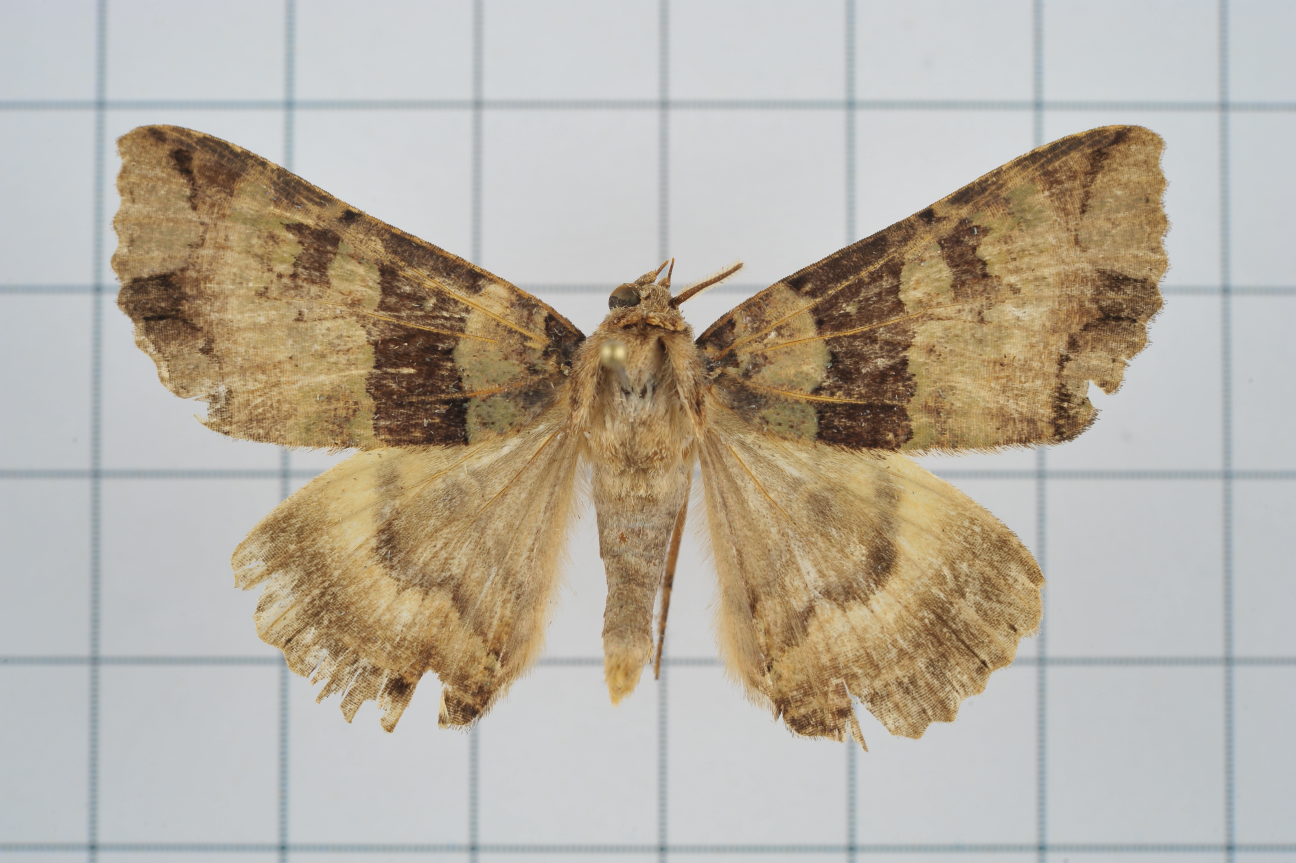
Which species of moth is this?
Hypersypnoides quadrinotata
